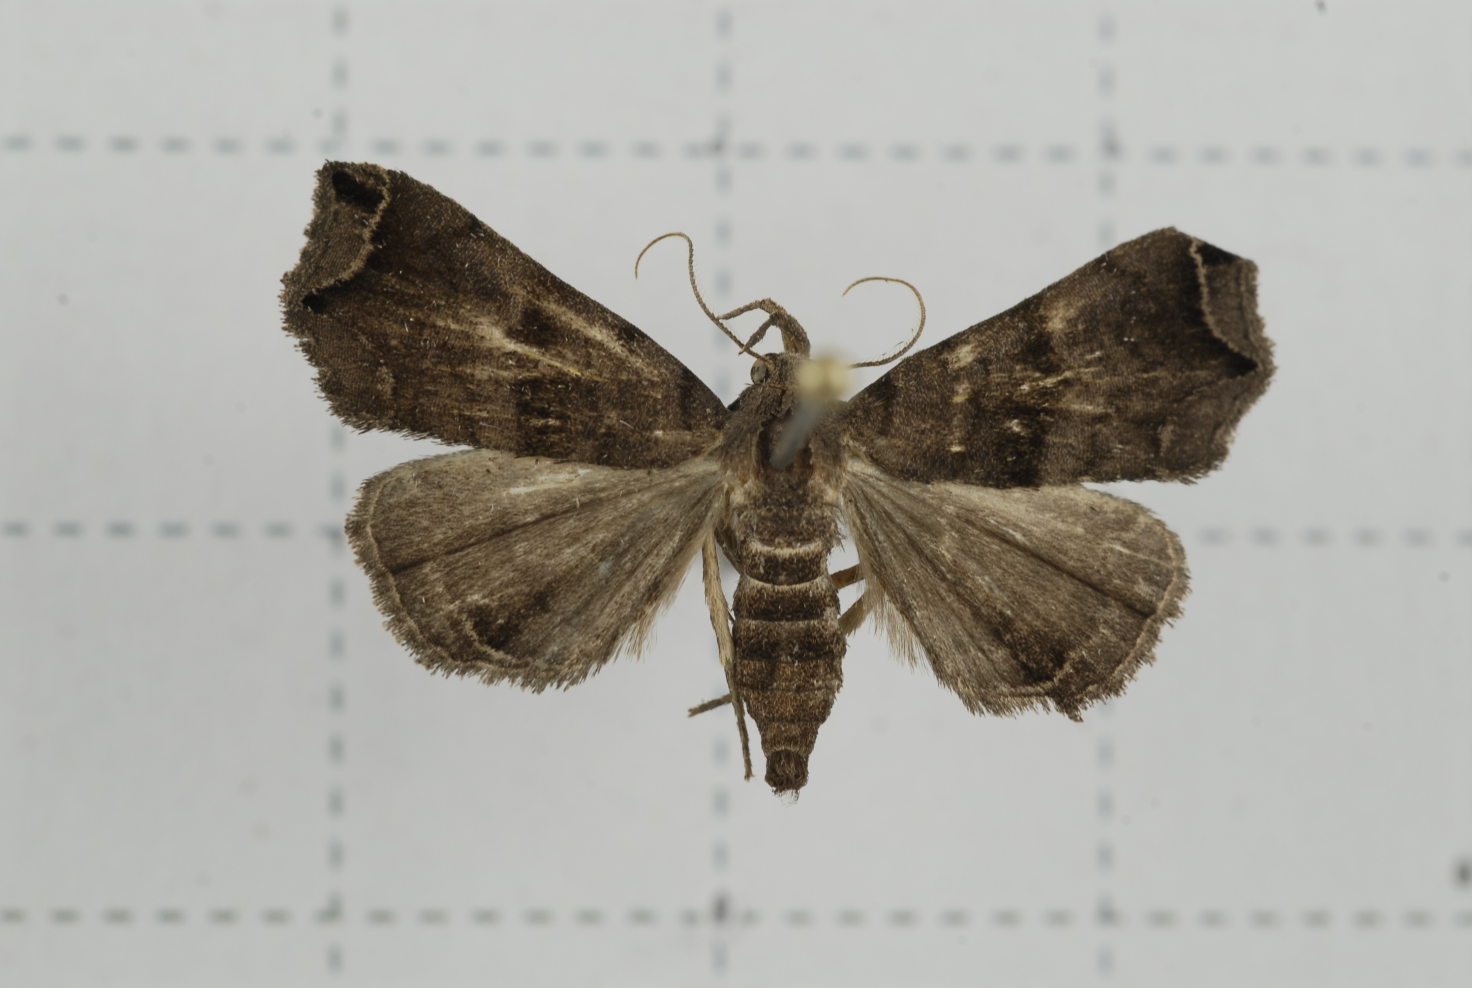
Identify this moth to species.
Hipoepa biasalis
